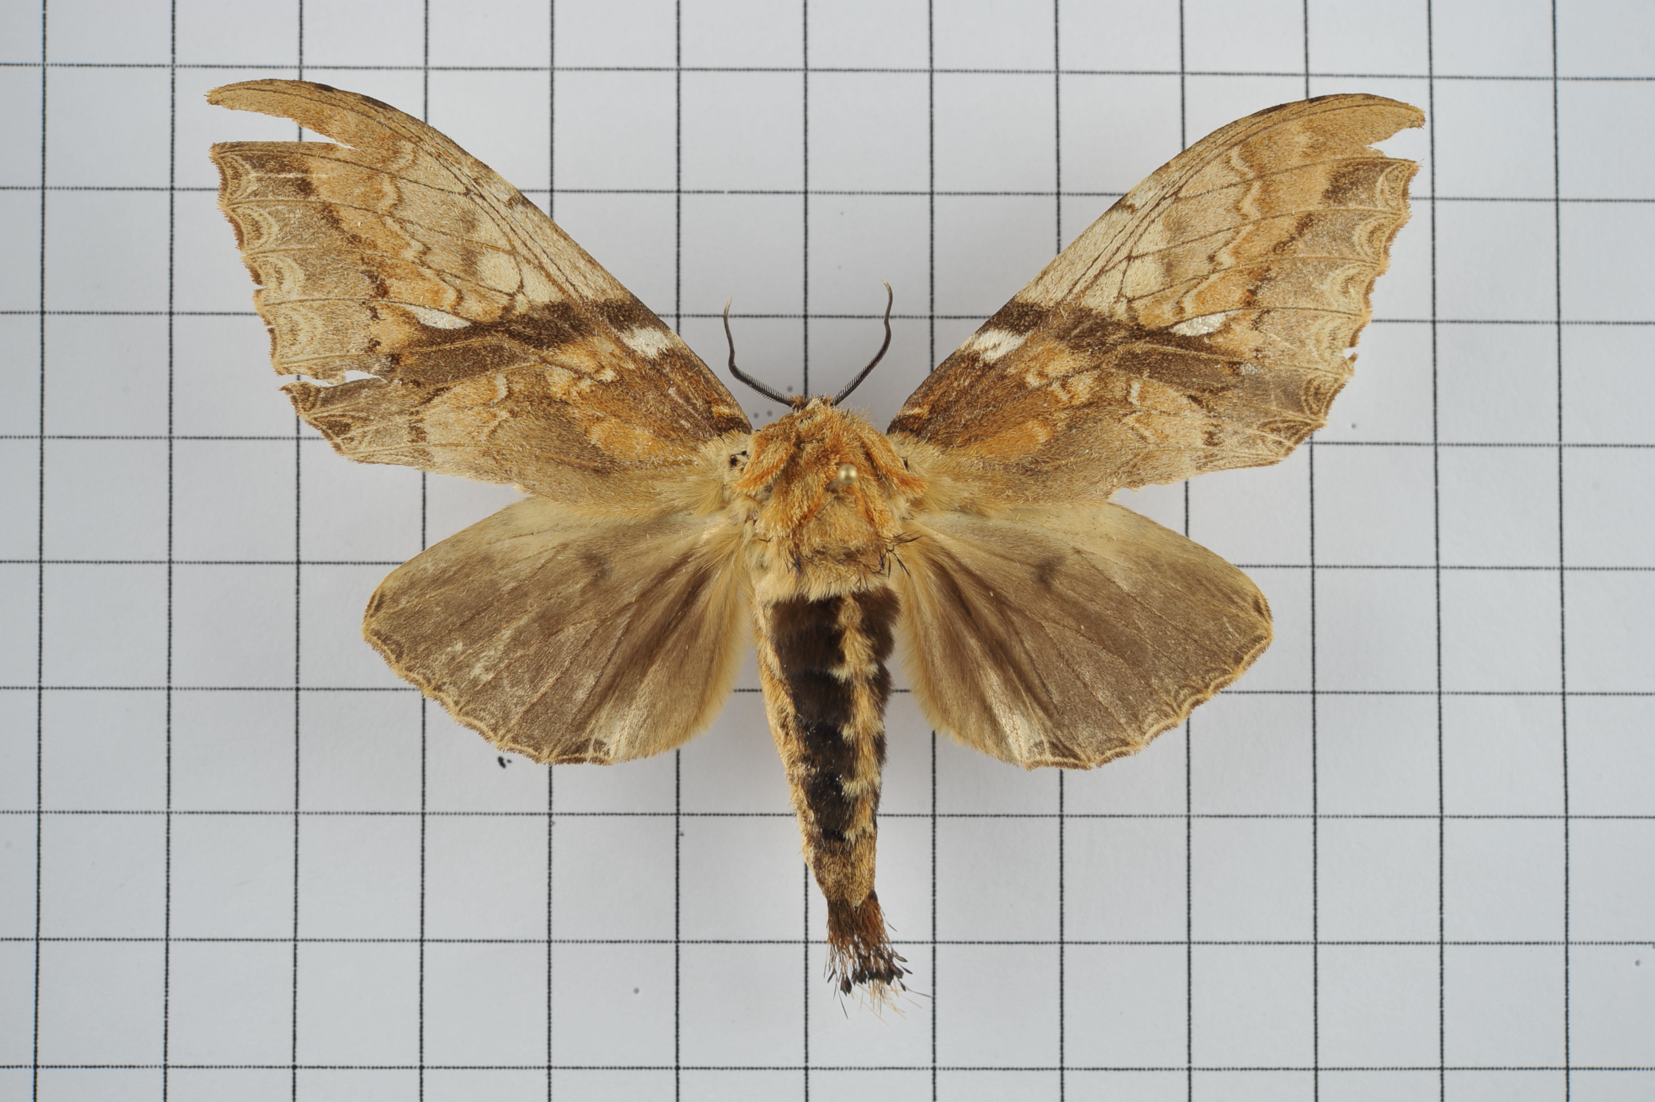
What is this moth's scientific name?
Dudusa nobilis
